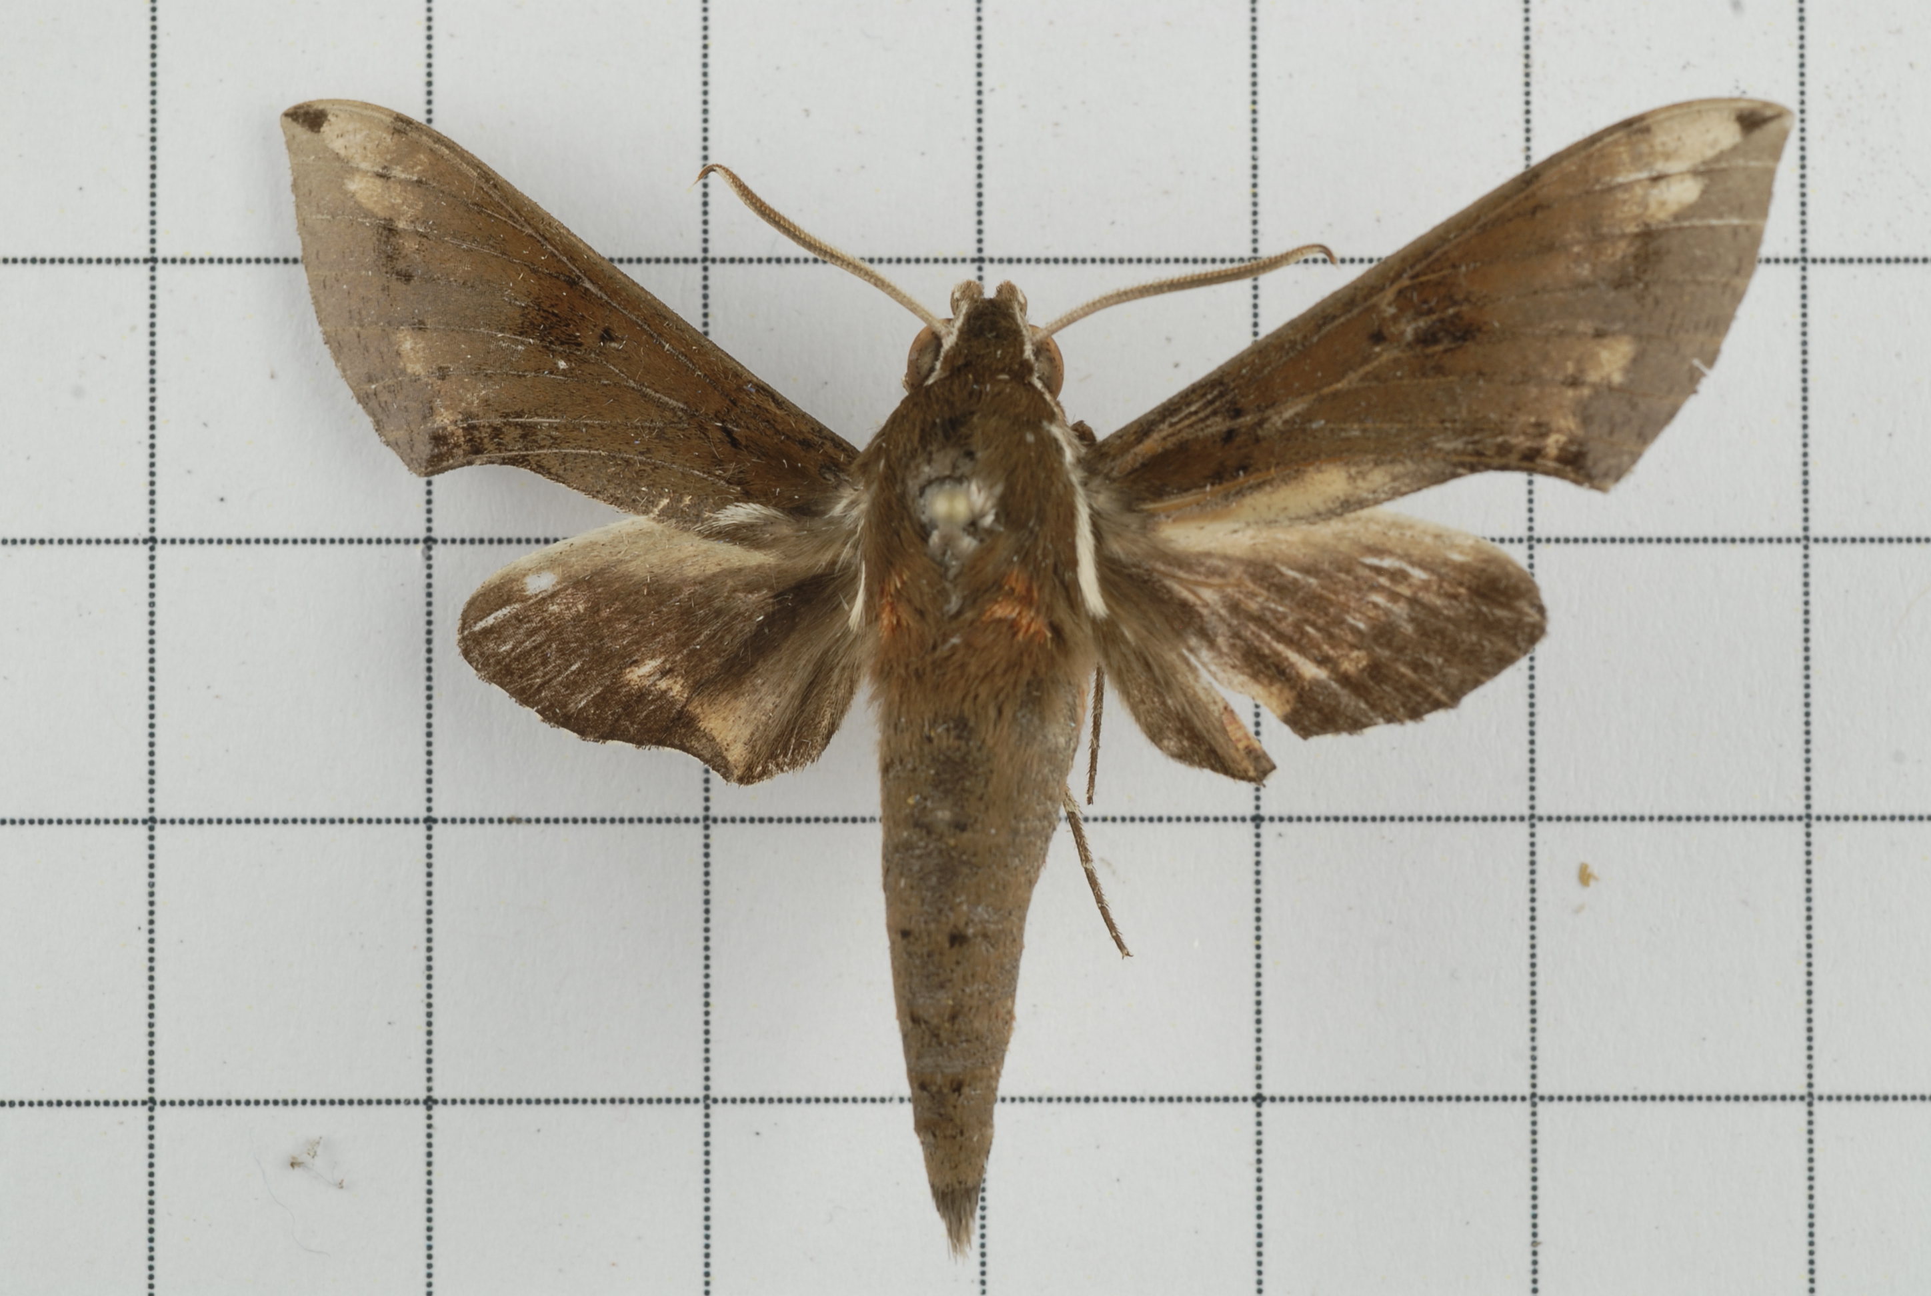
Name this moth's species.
Rhagastis mongoliana
